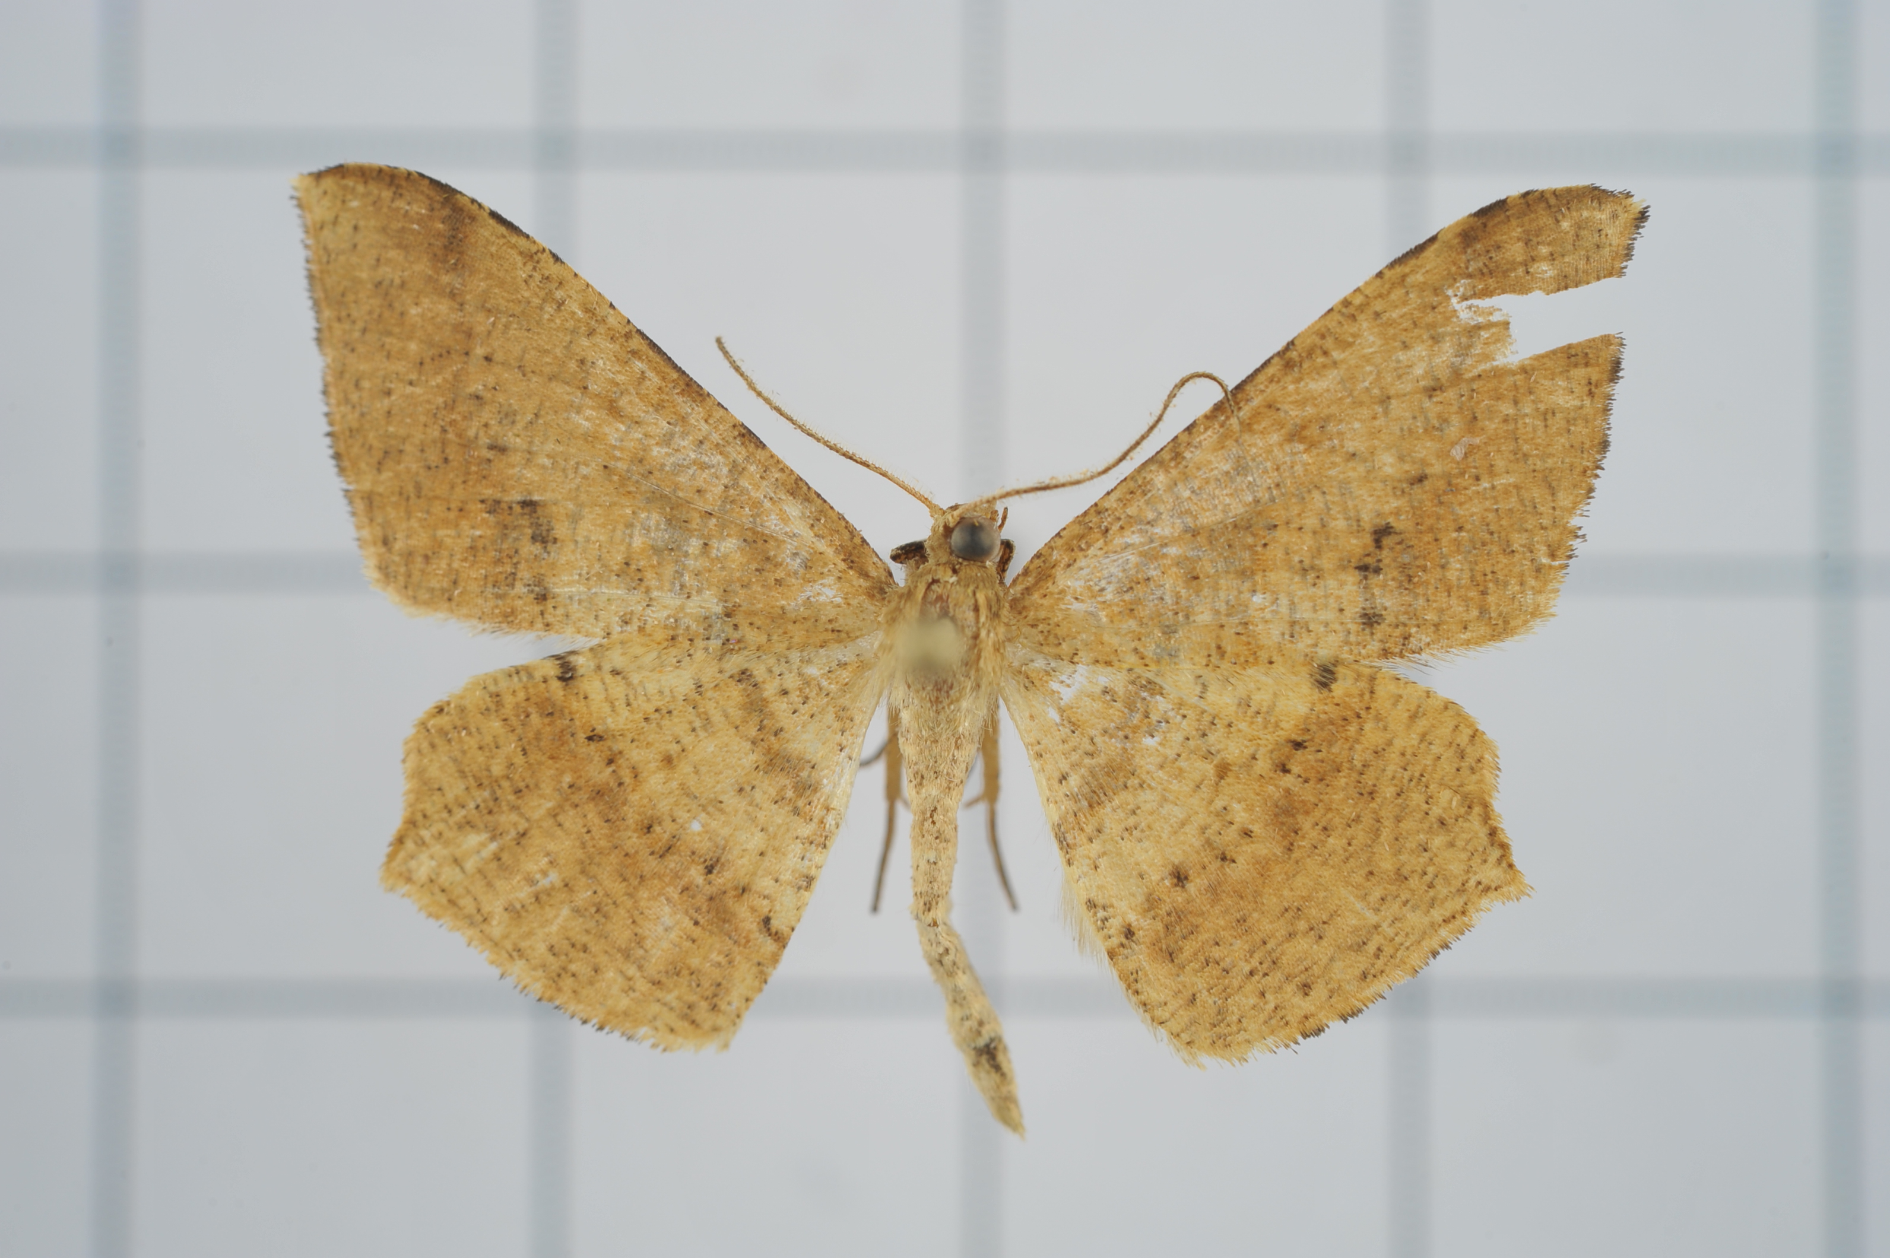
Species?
Krananda falcata
